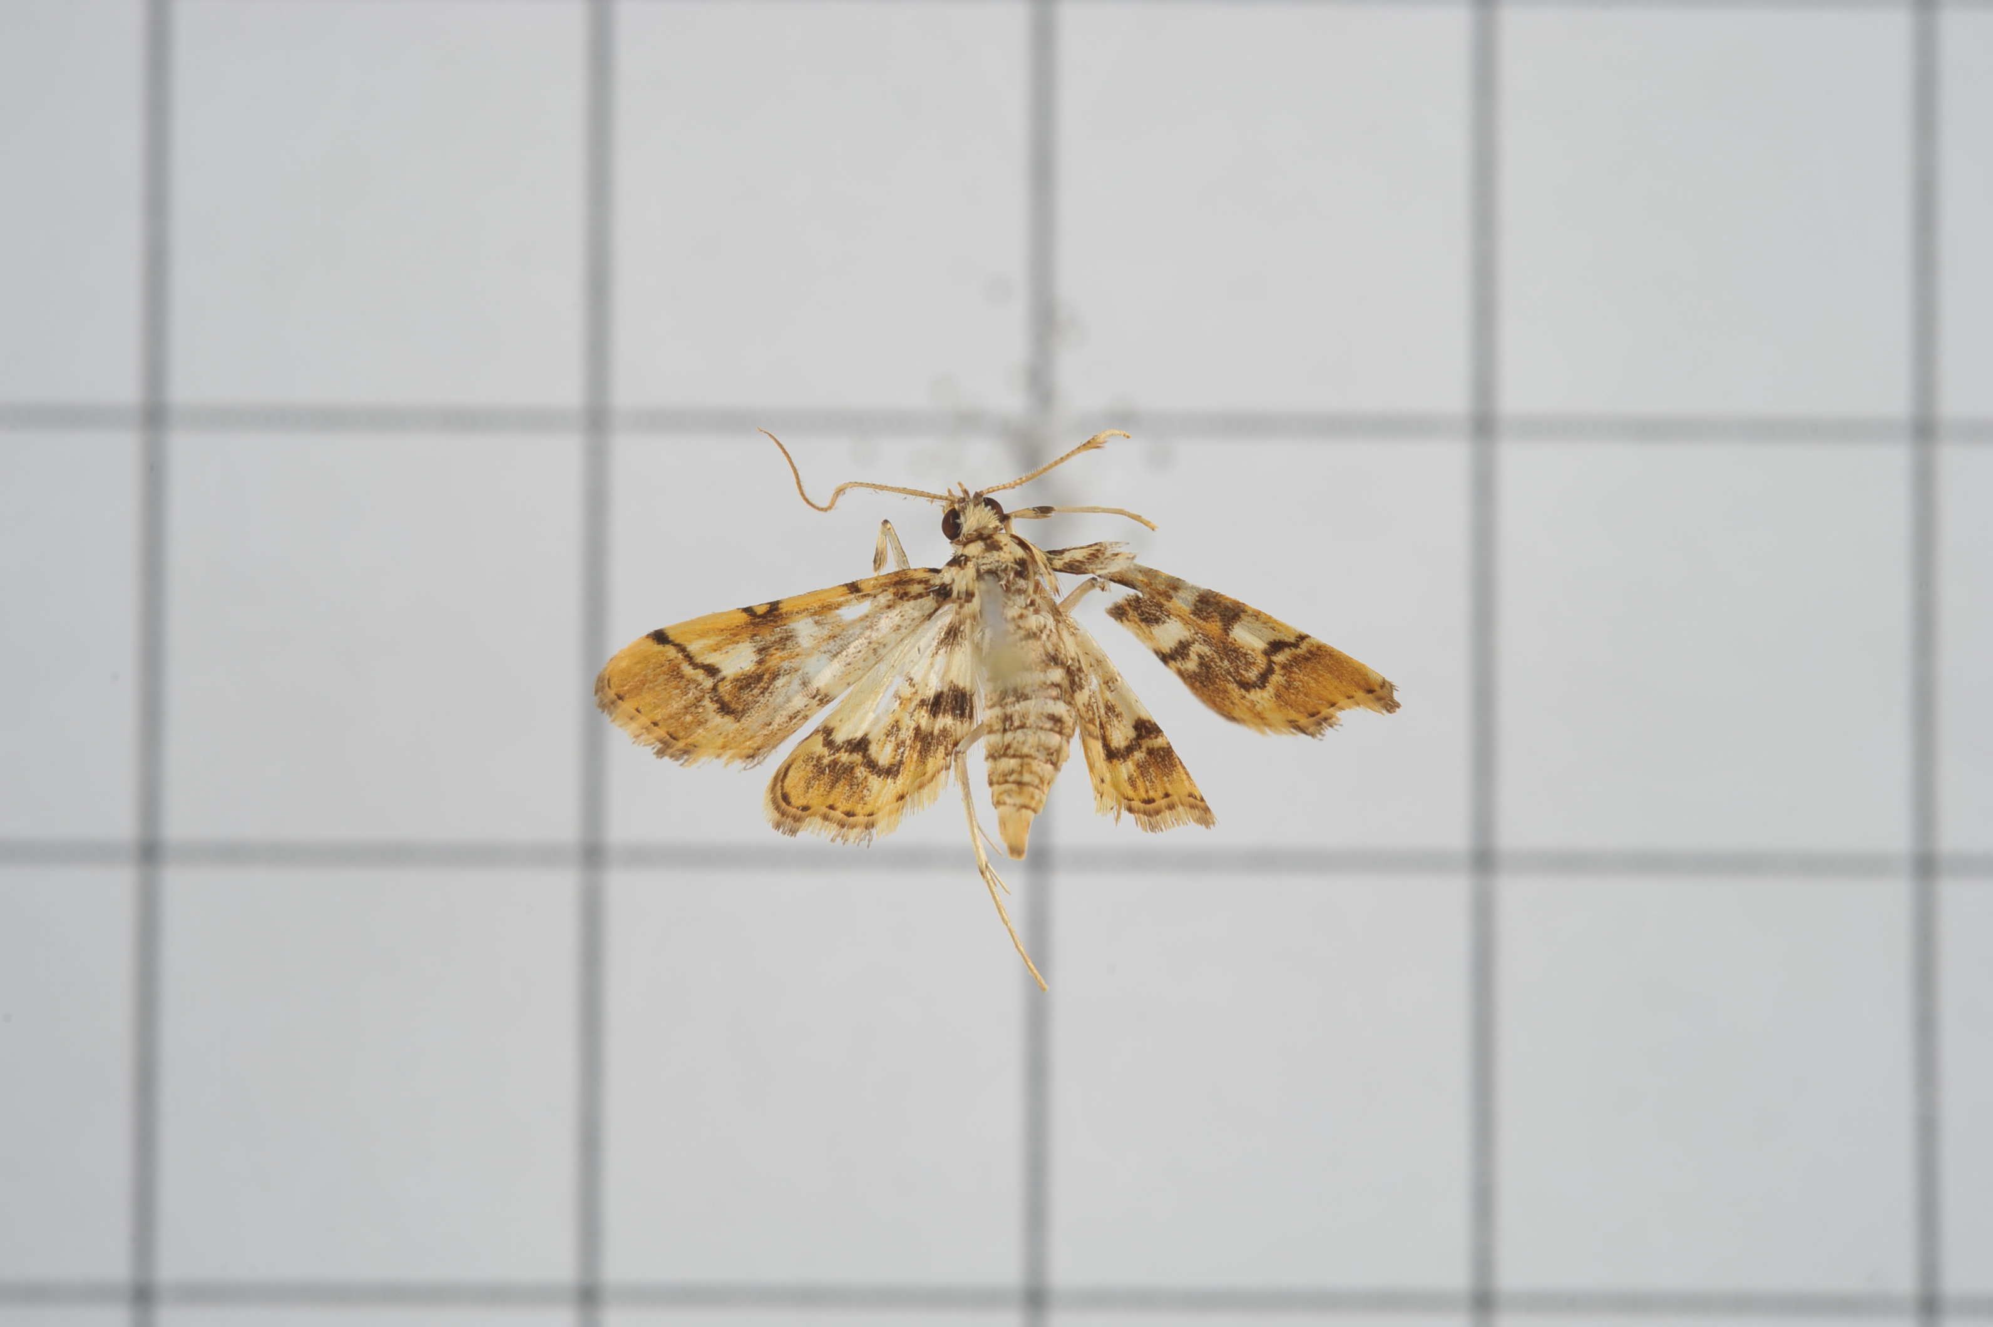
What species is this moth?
Lamprosema commixta
